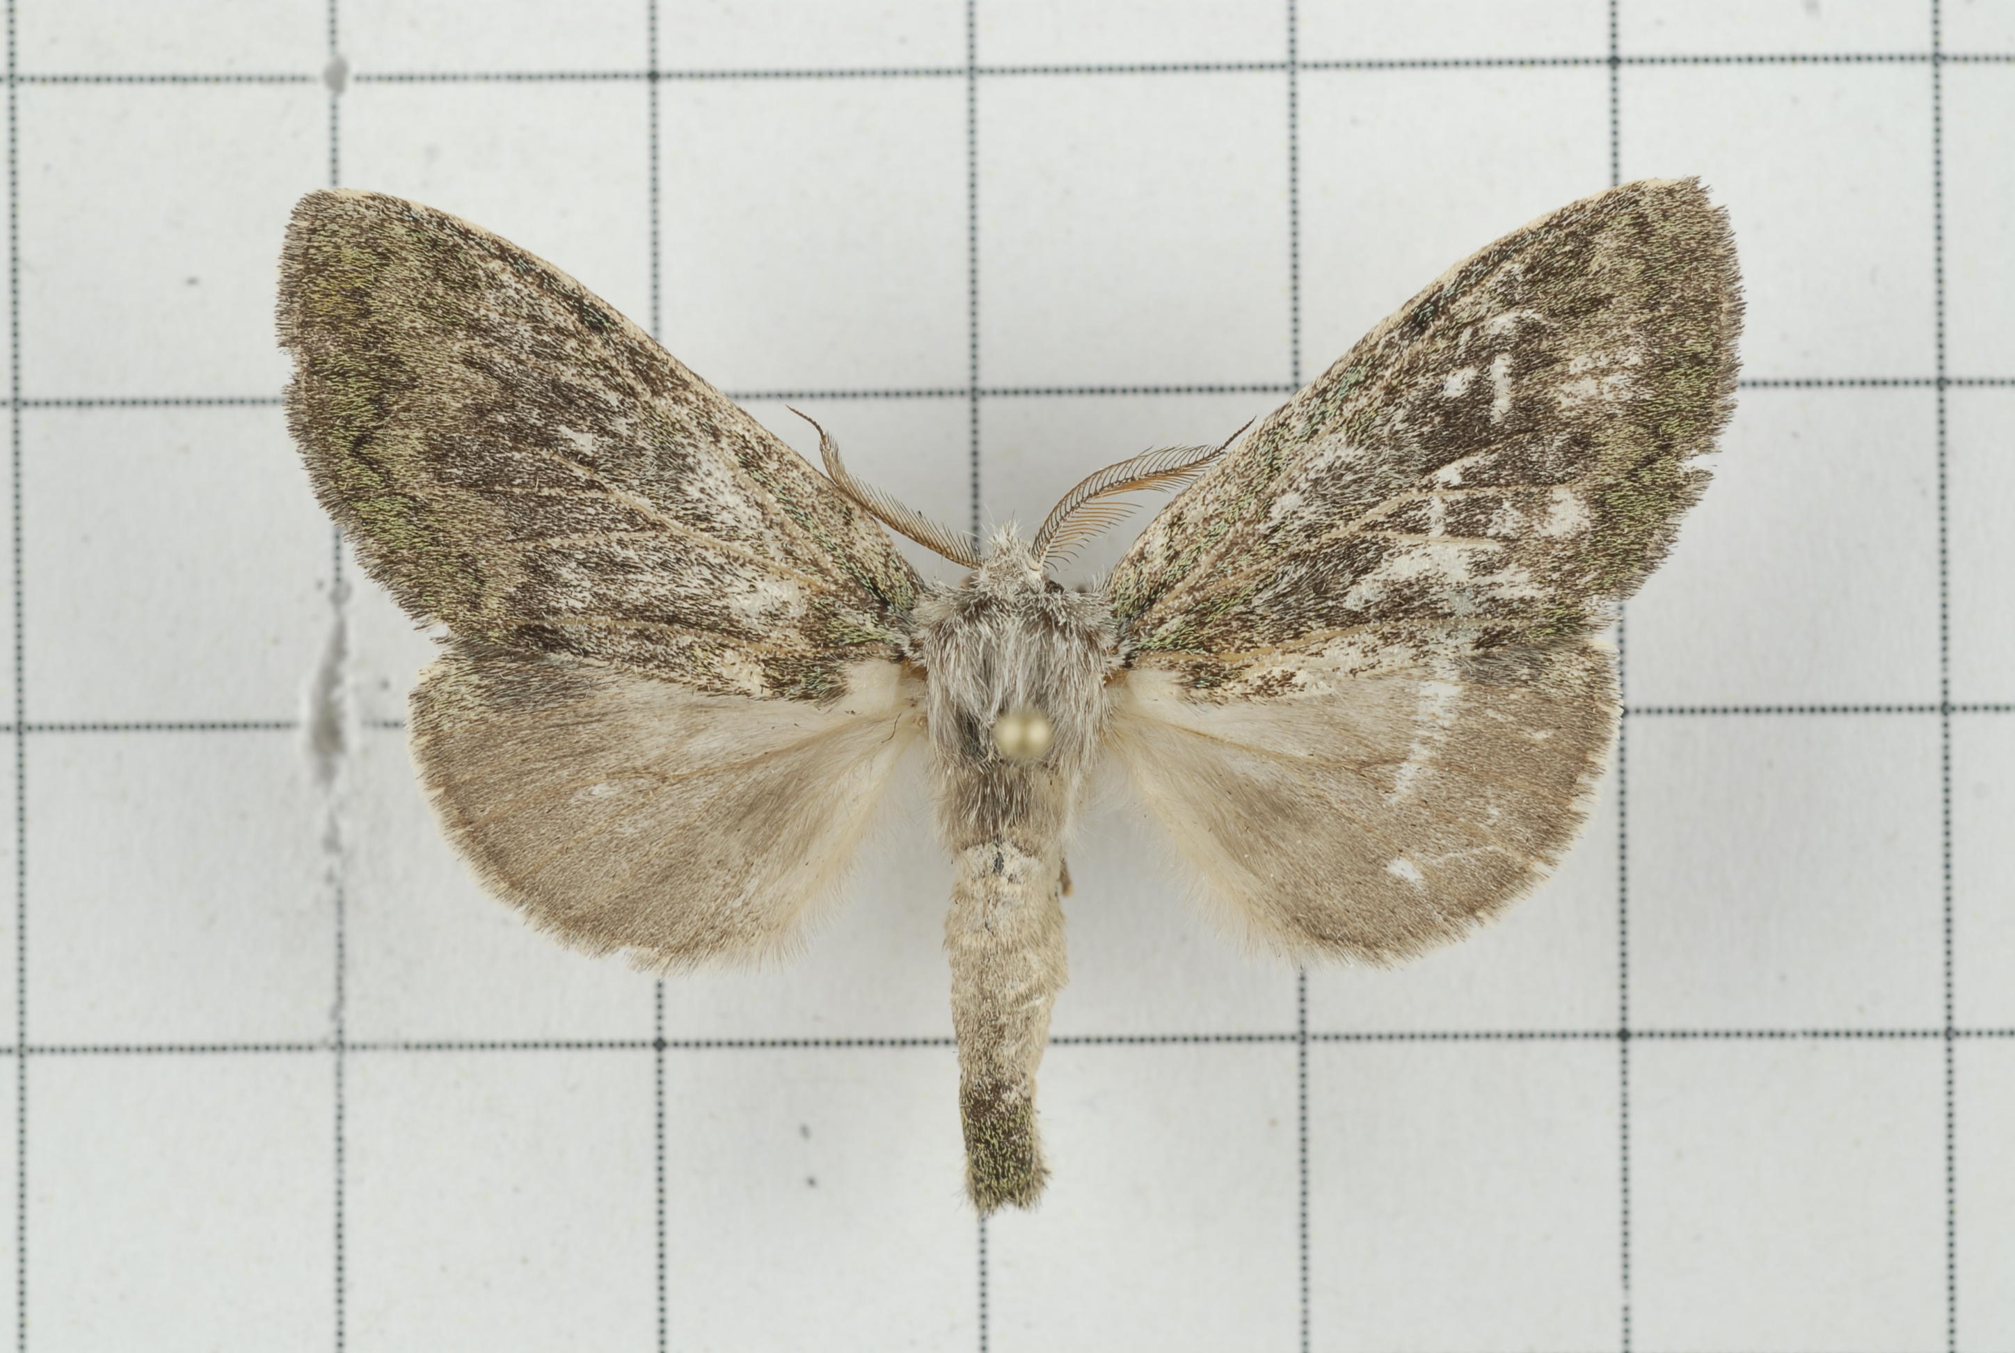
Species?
Syntypistis viridipicta
